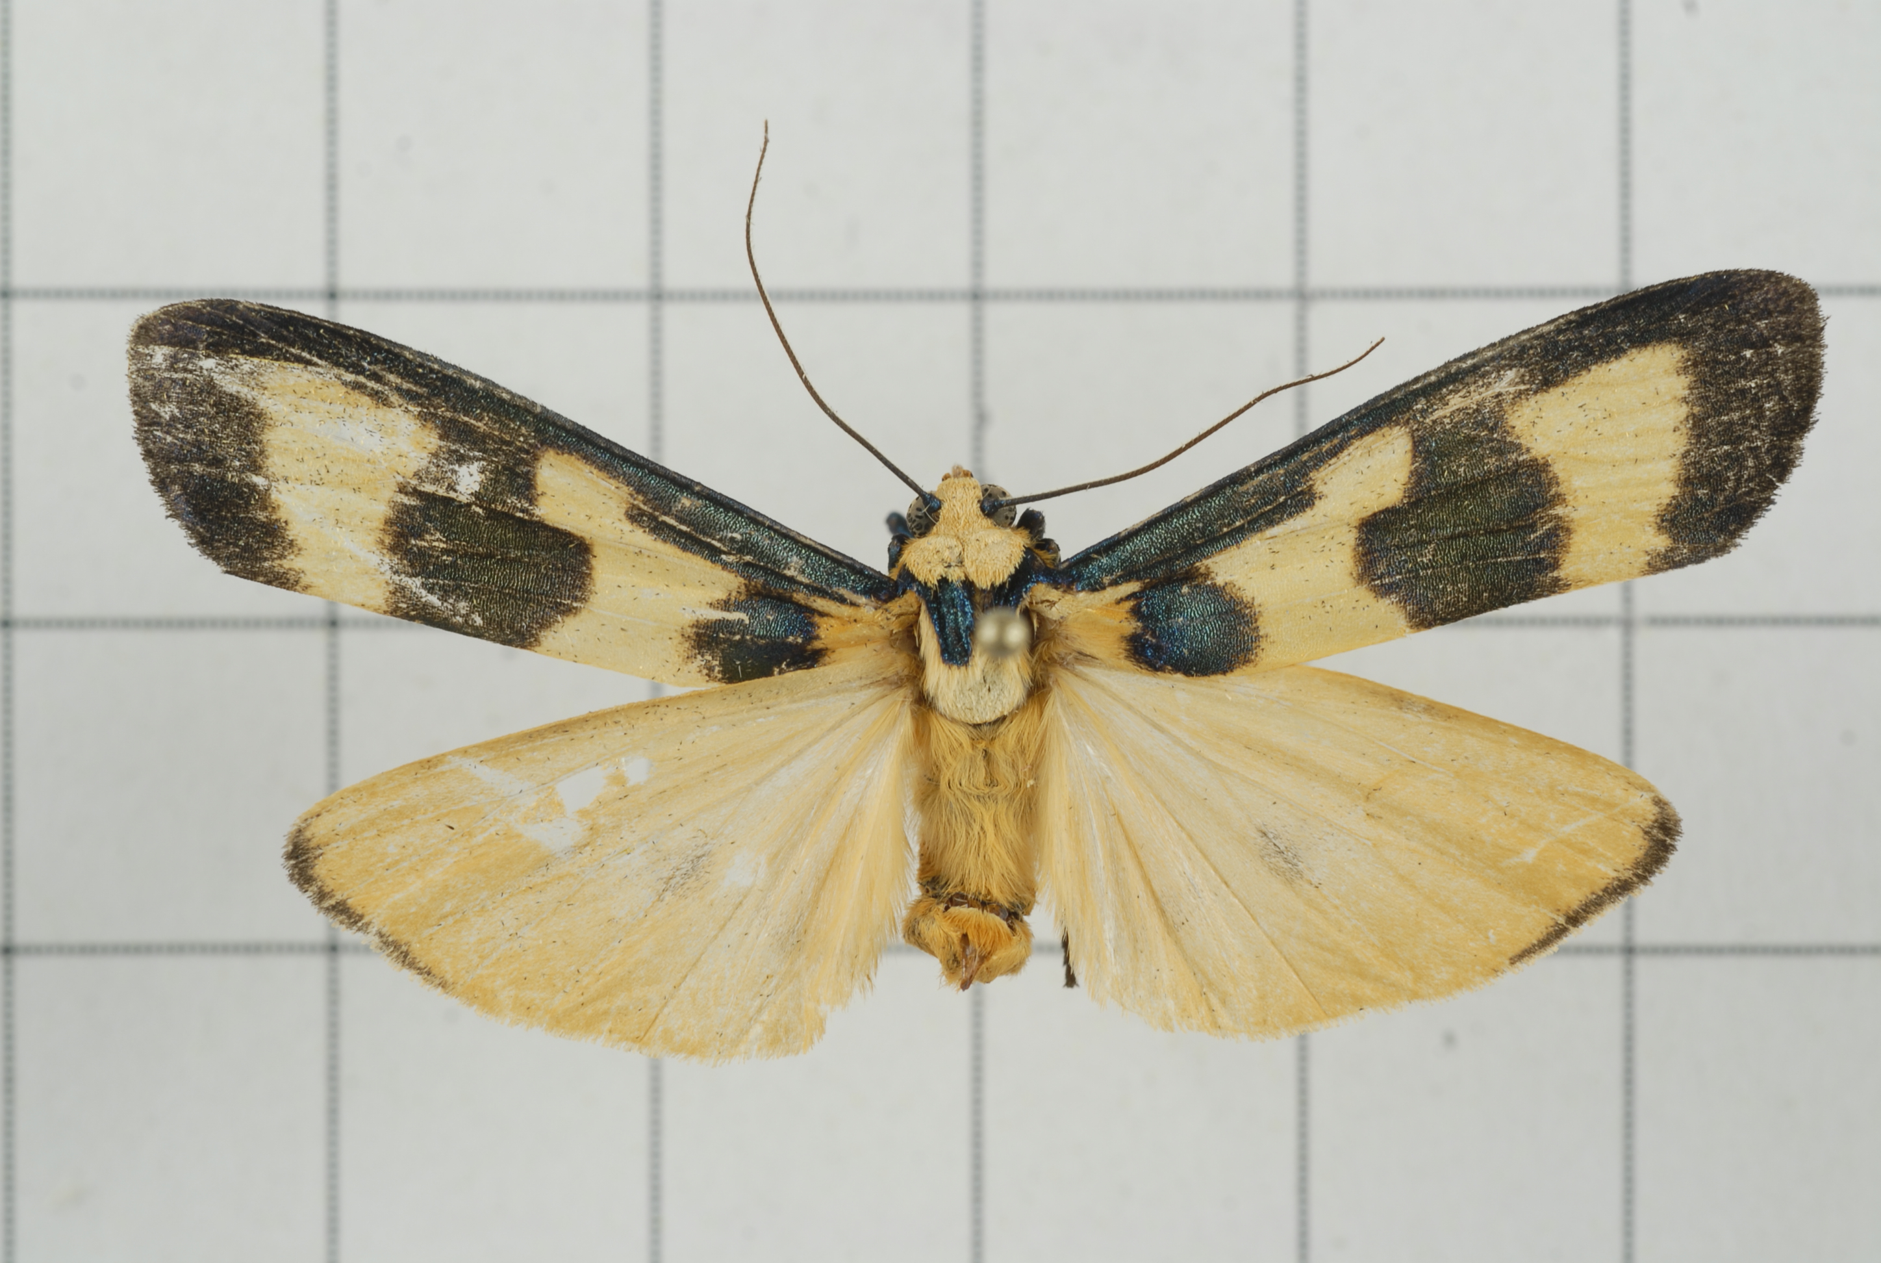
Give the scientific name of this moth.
Chrysaeglia magnifica
